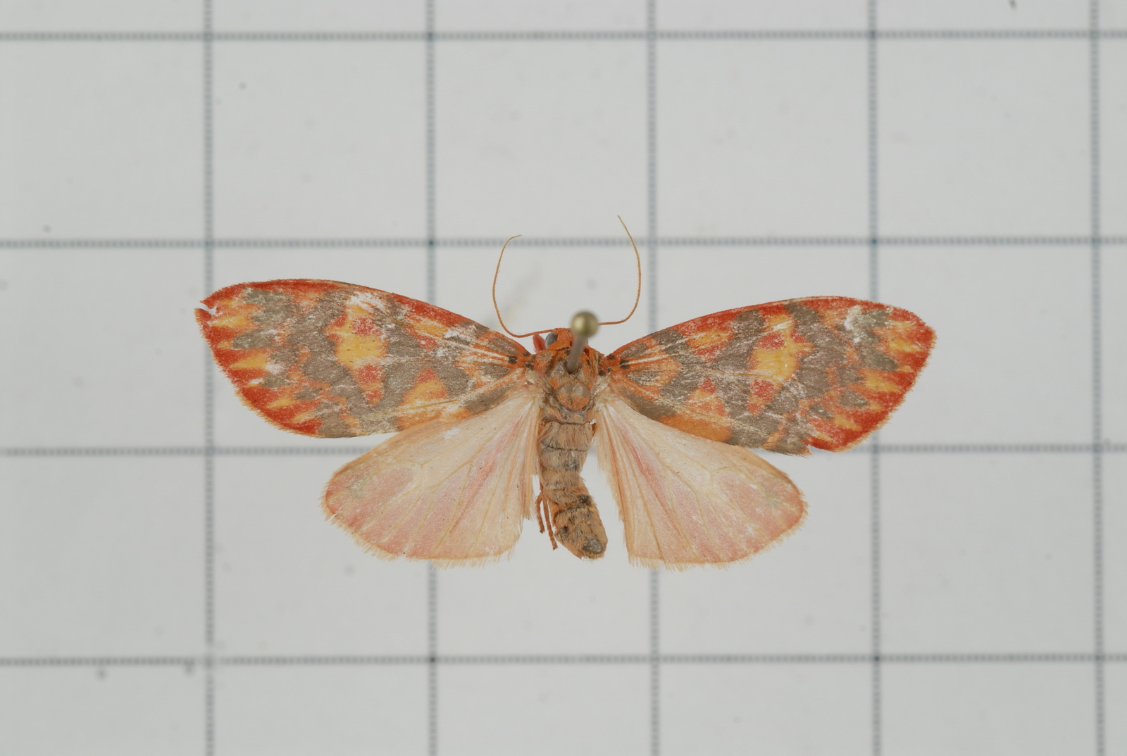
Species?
Floridasura tricolor
